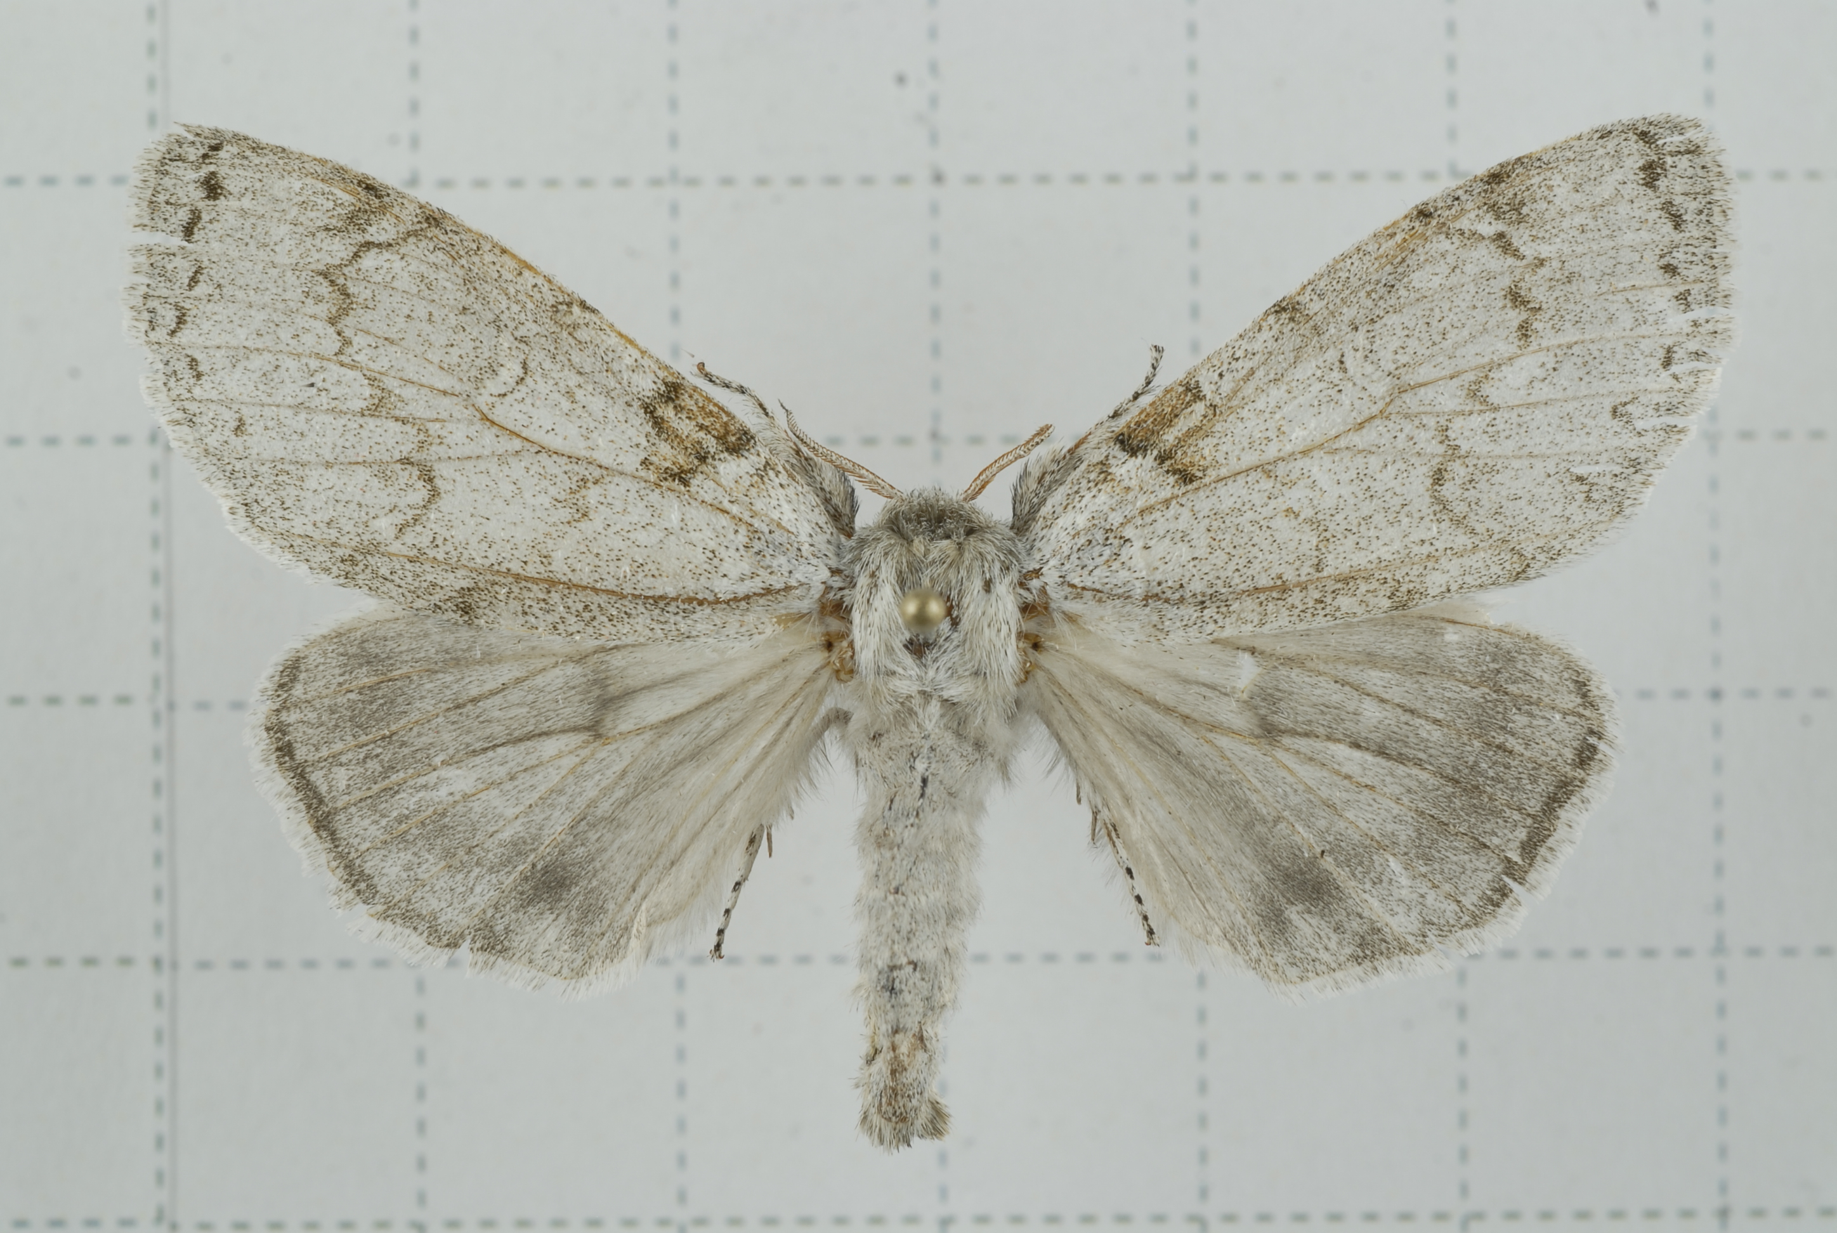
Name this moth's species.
Calliteara postfusca
